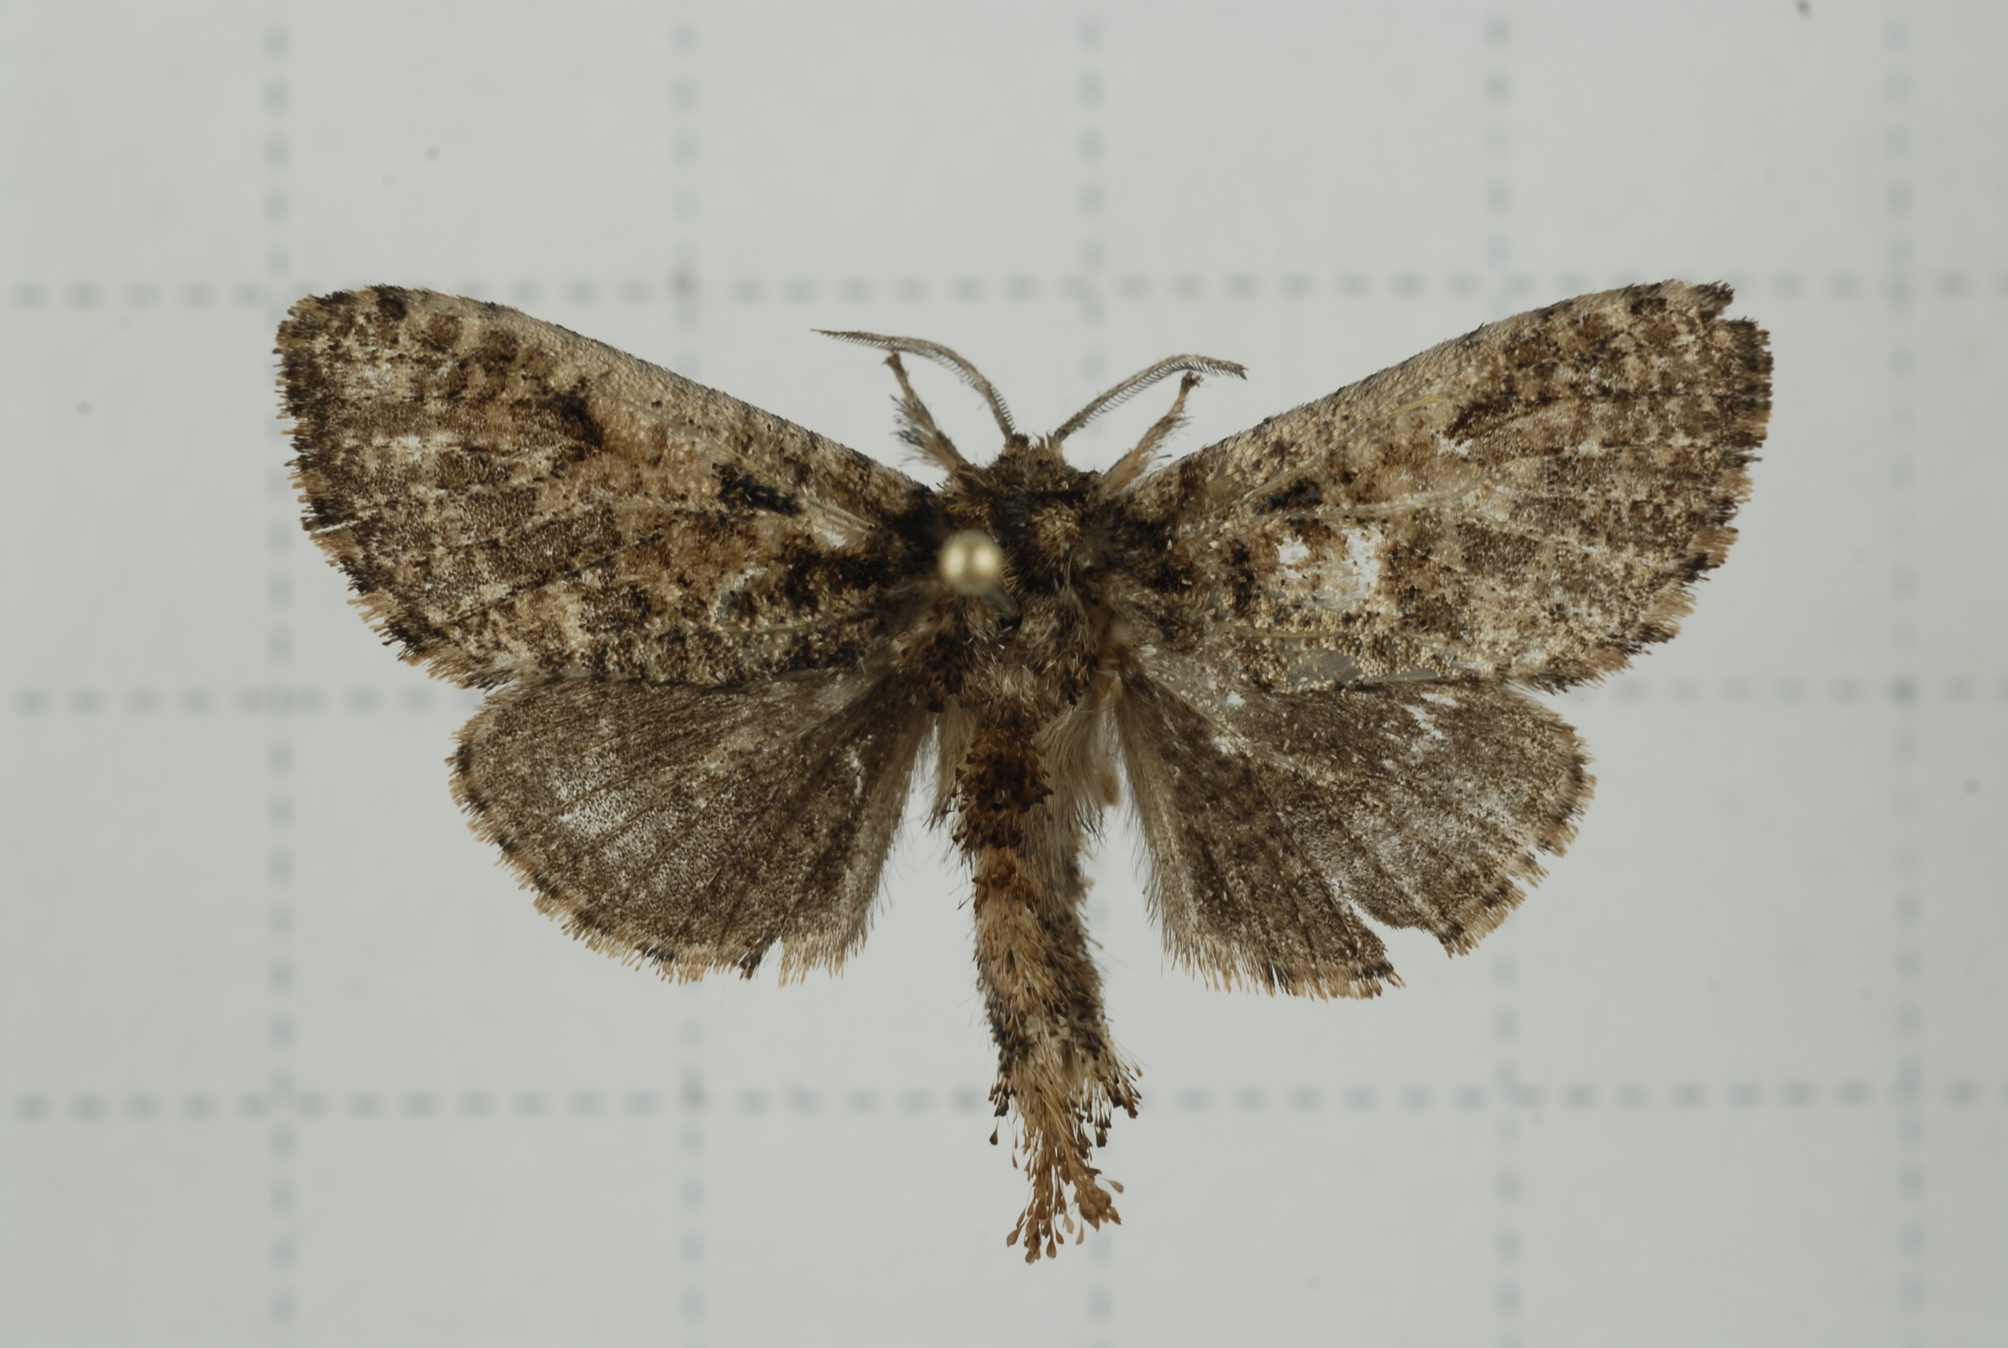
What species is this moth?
Marcopoloia discipuncta
